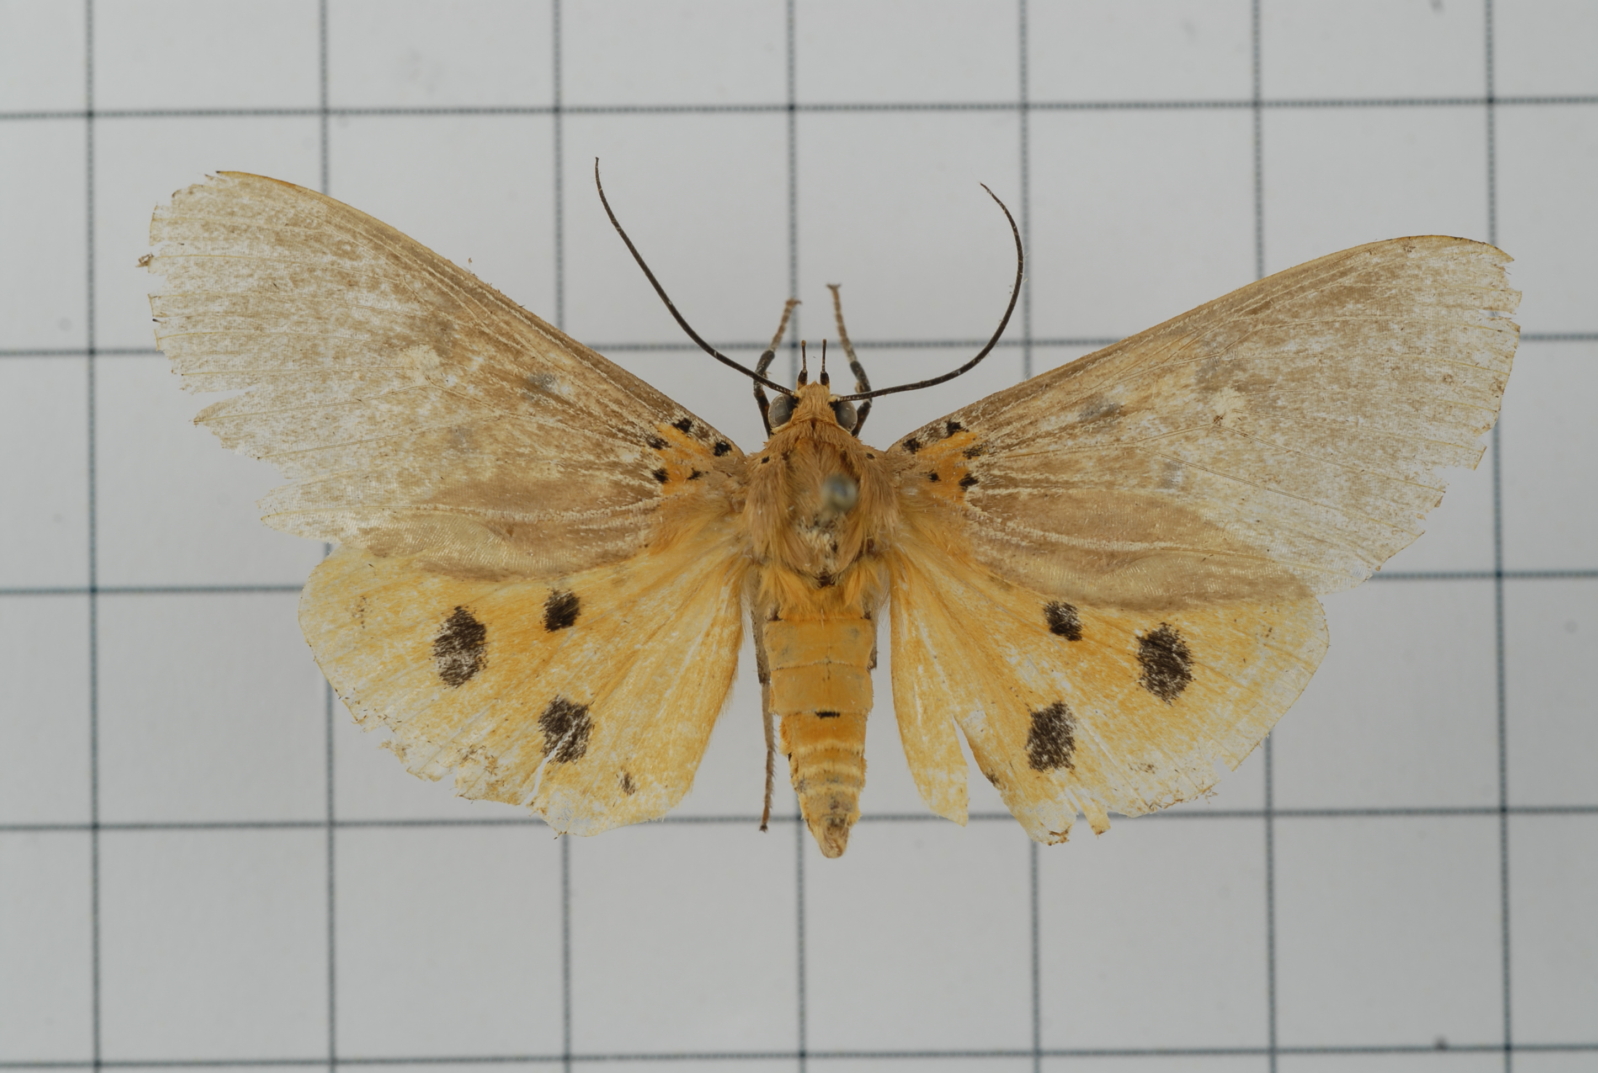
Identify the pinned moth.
Asota caricae
